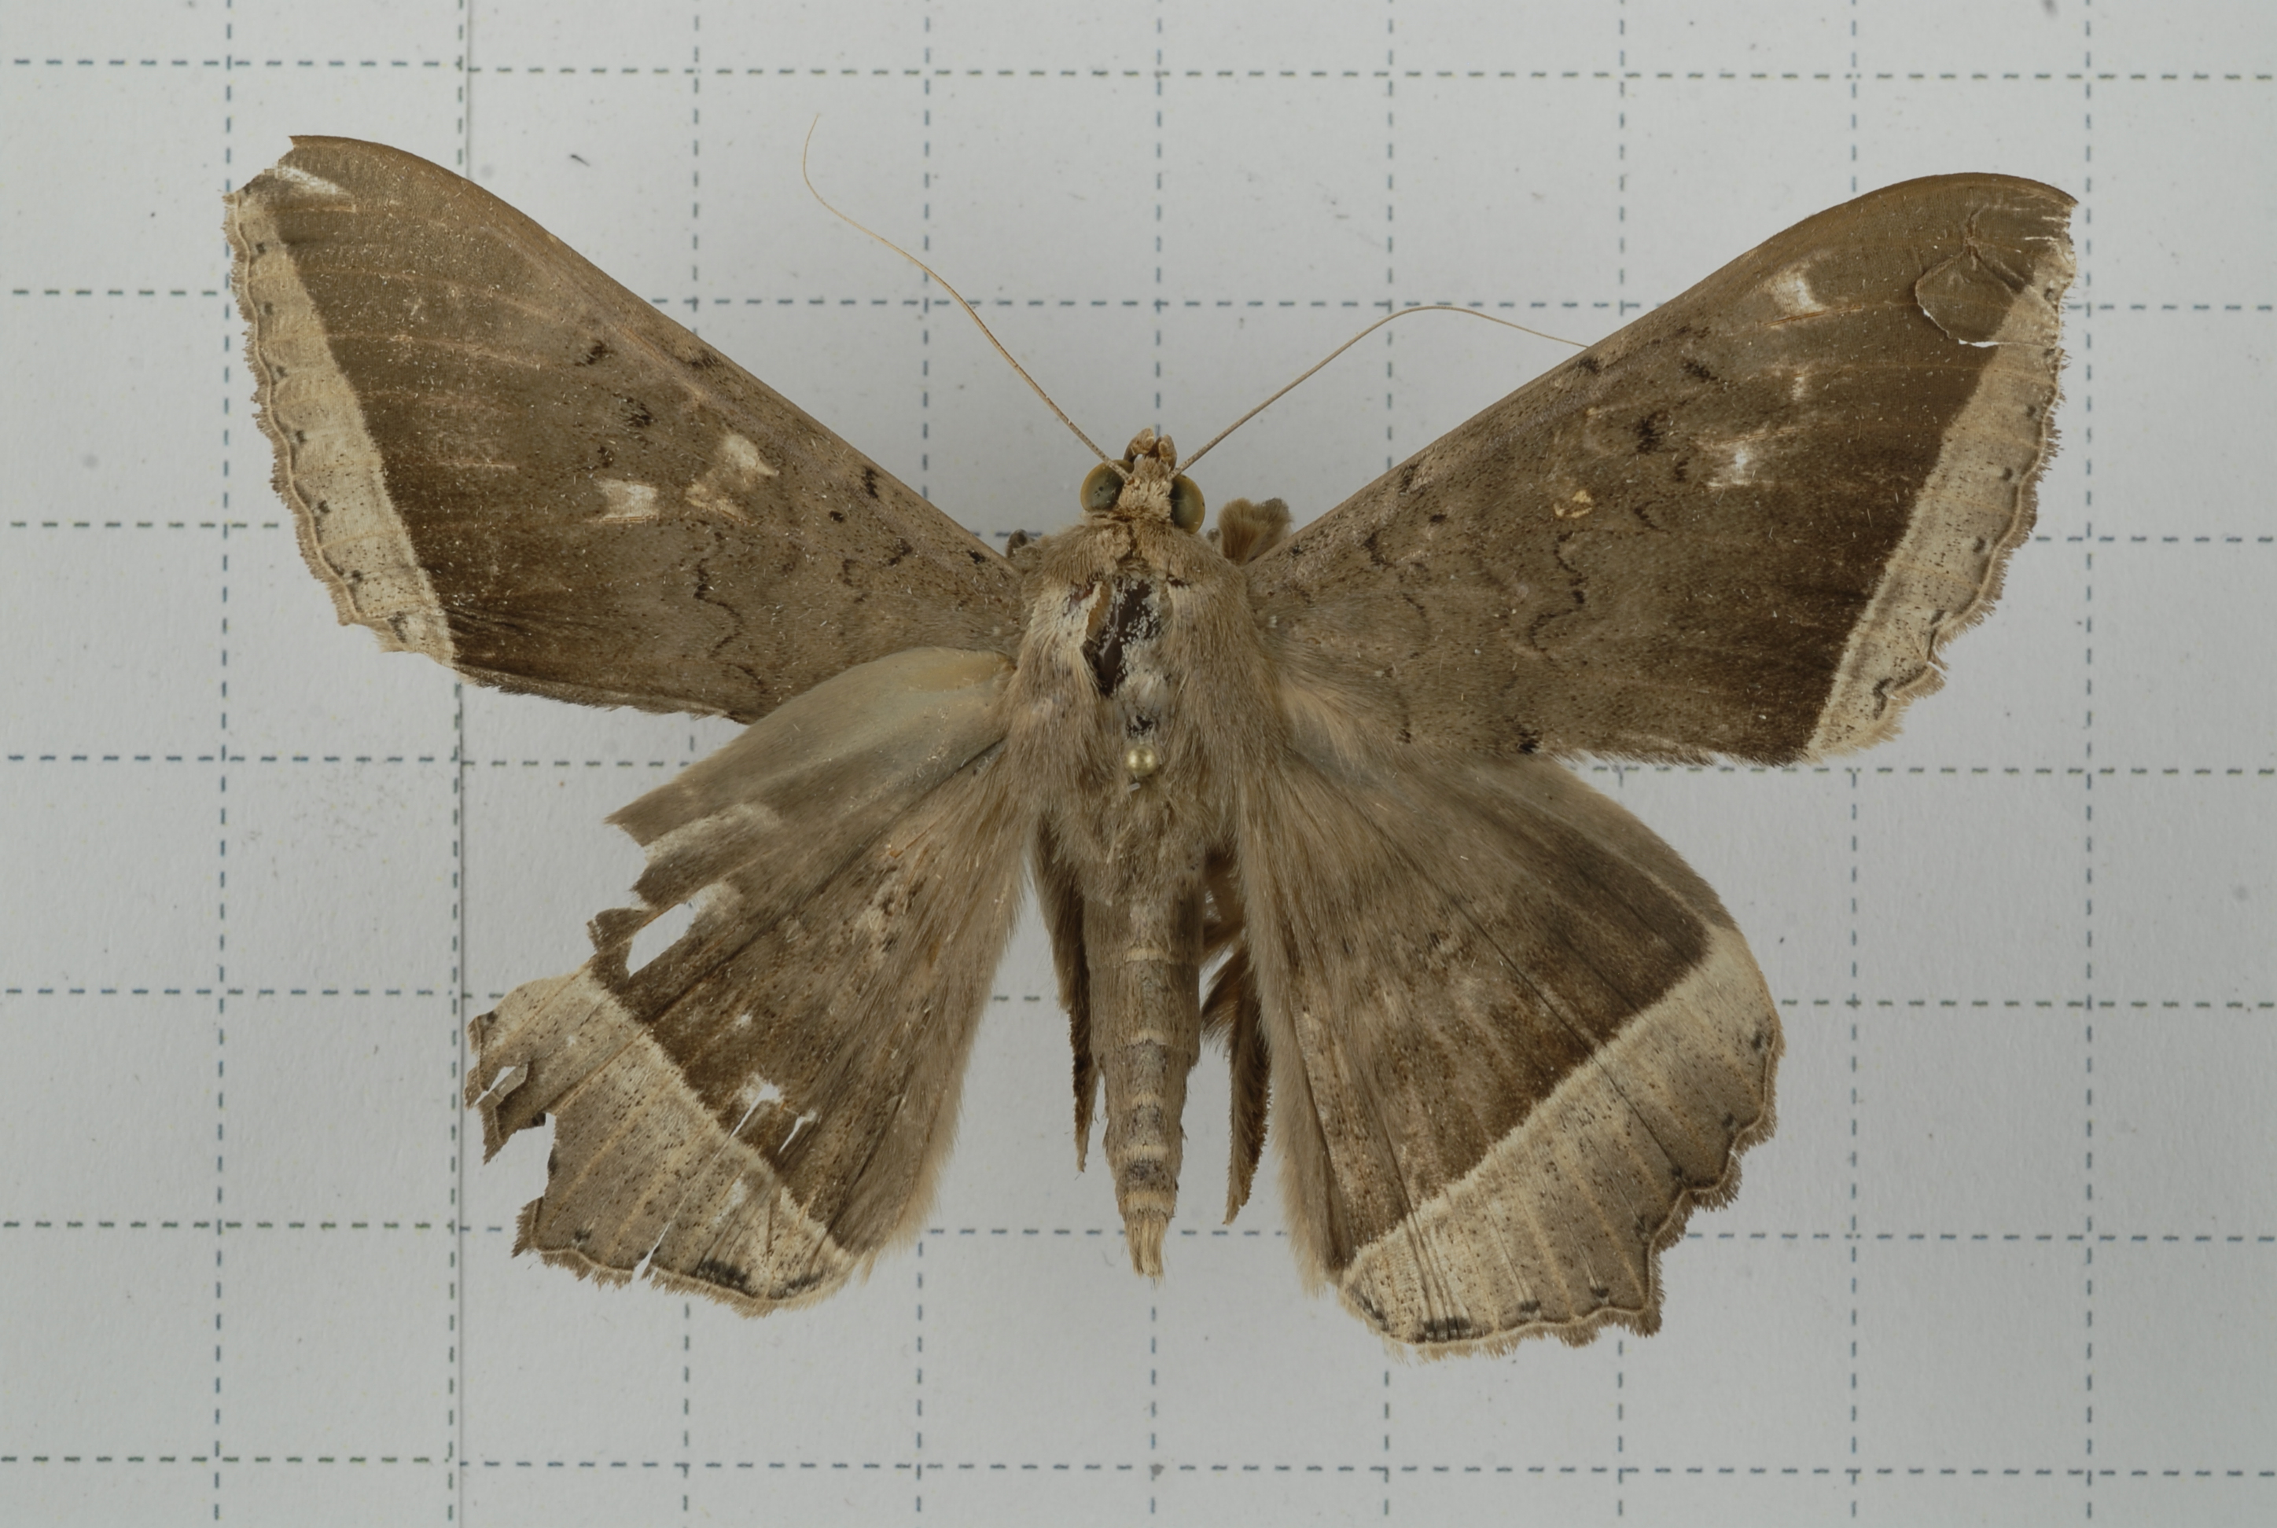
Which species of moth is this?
Hulodes caranea
